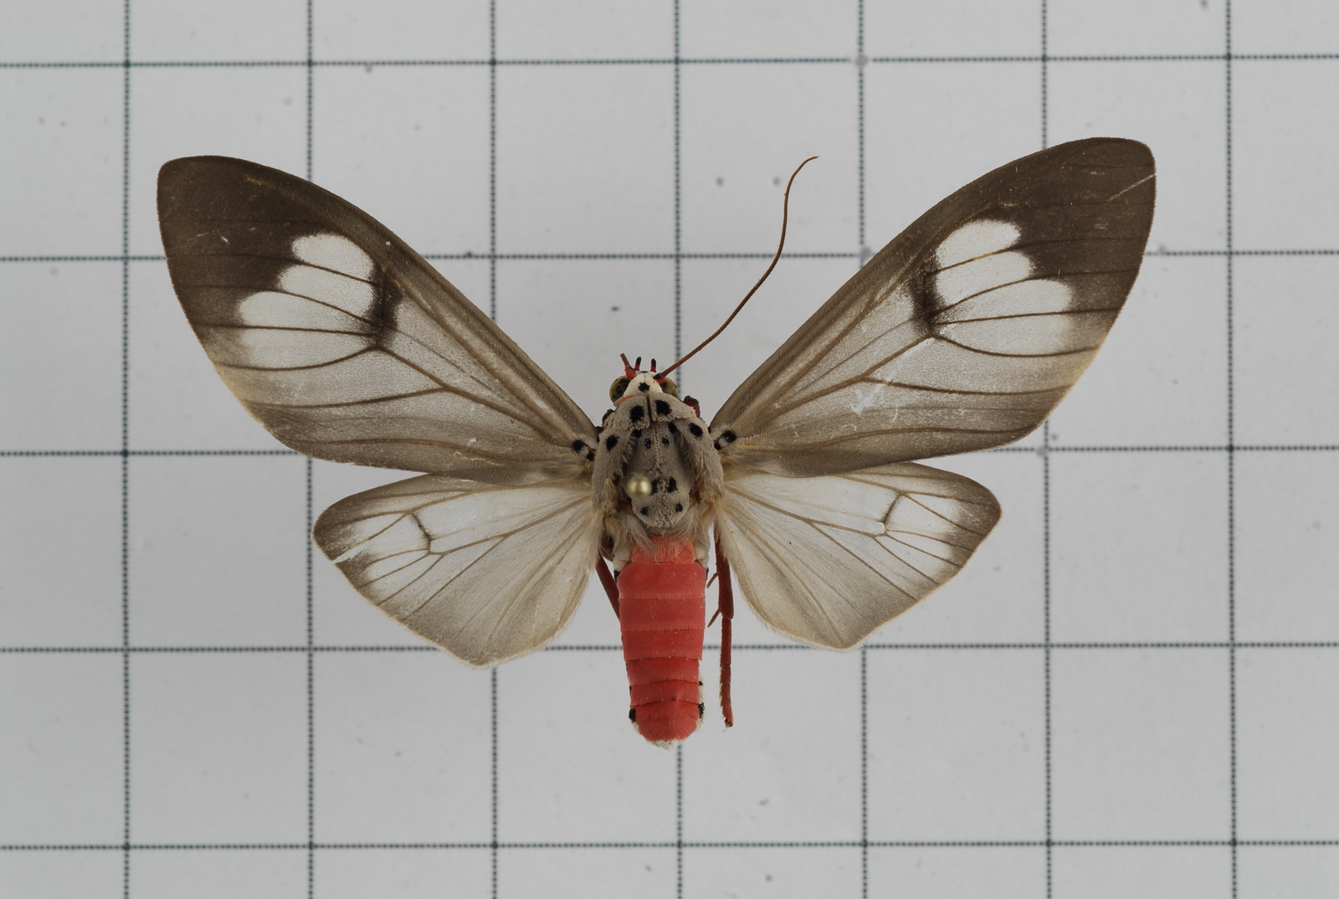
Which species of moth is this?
Amerila astreus
